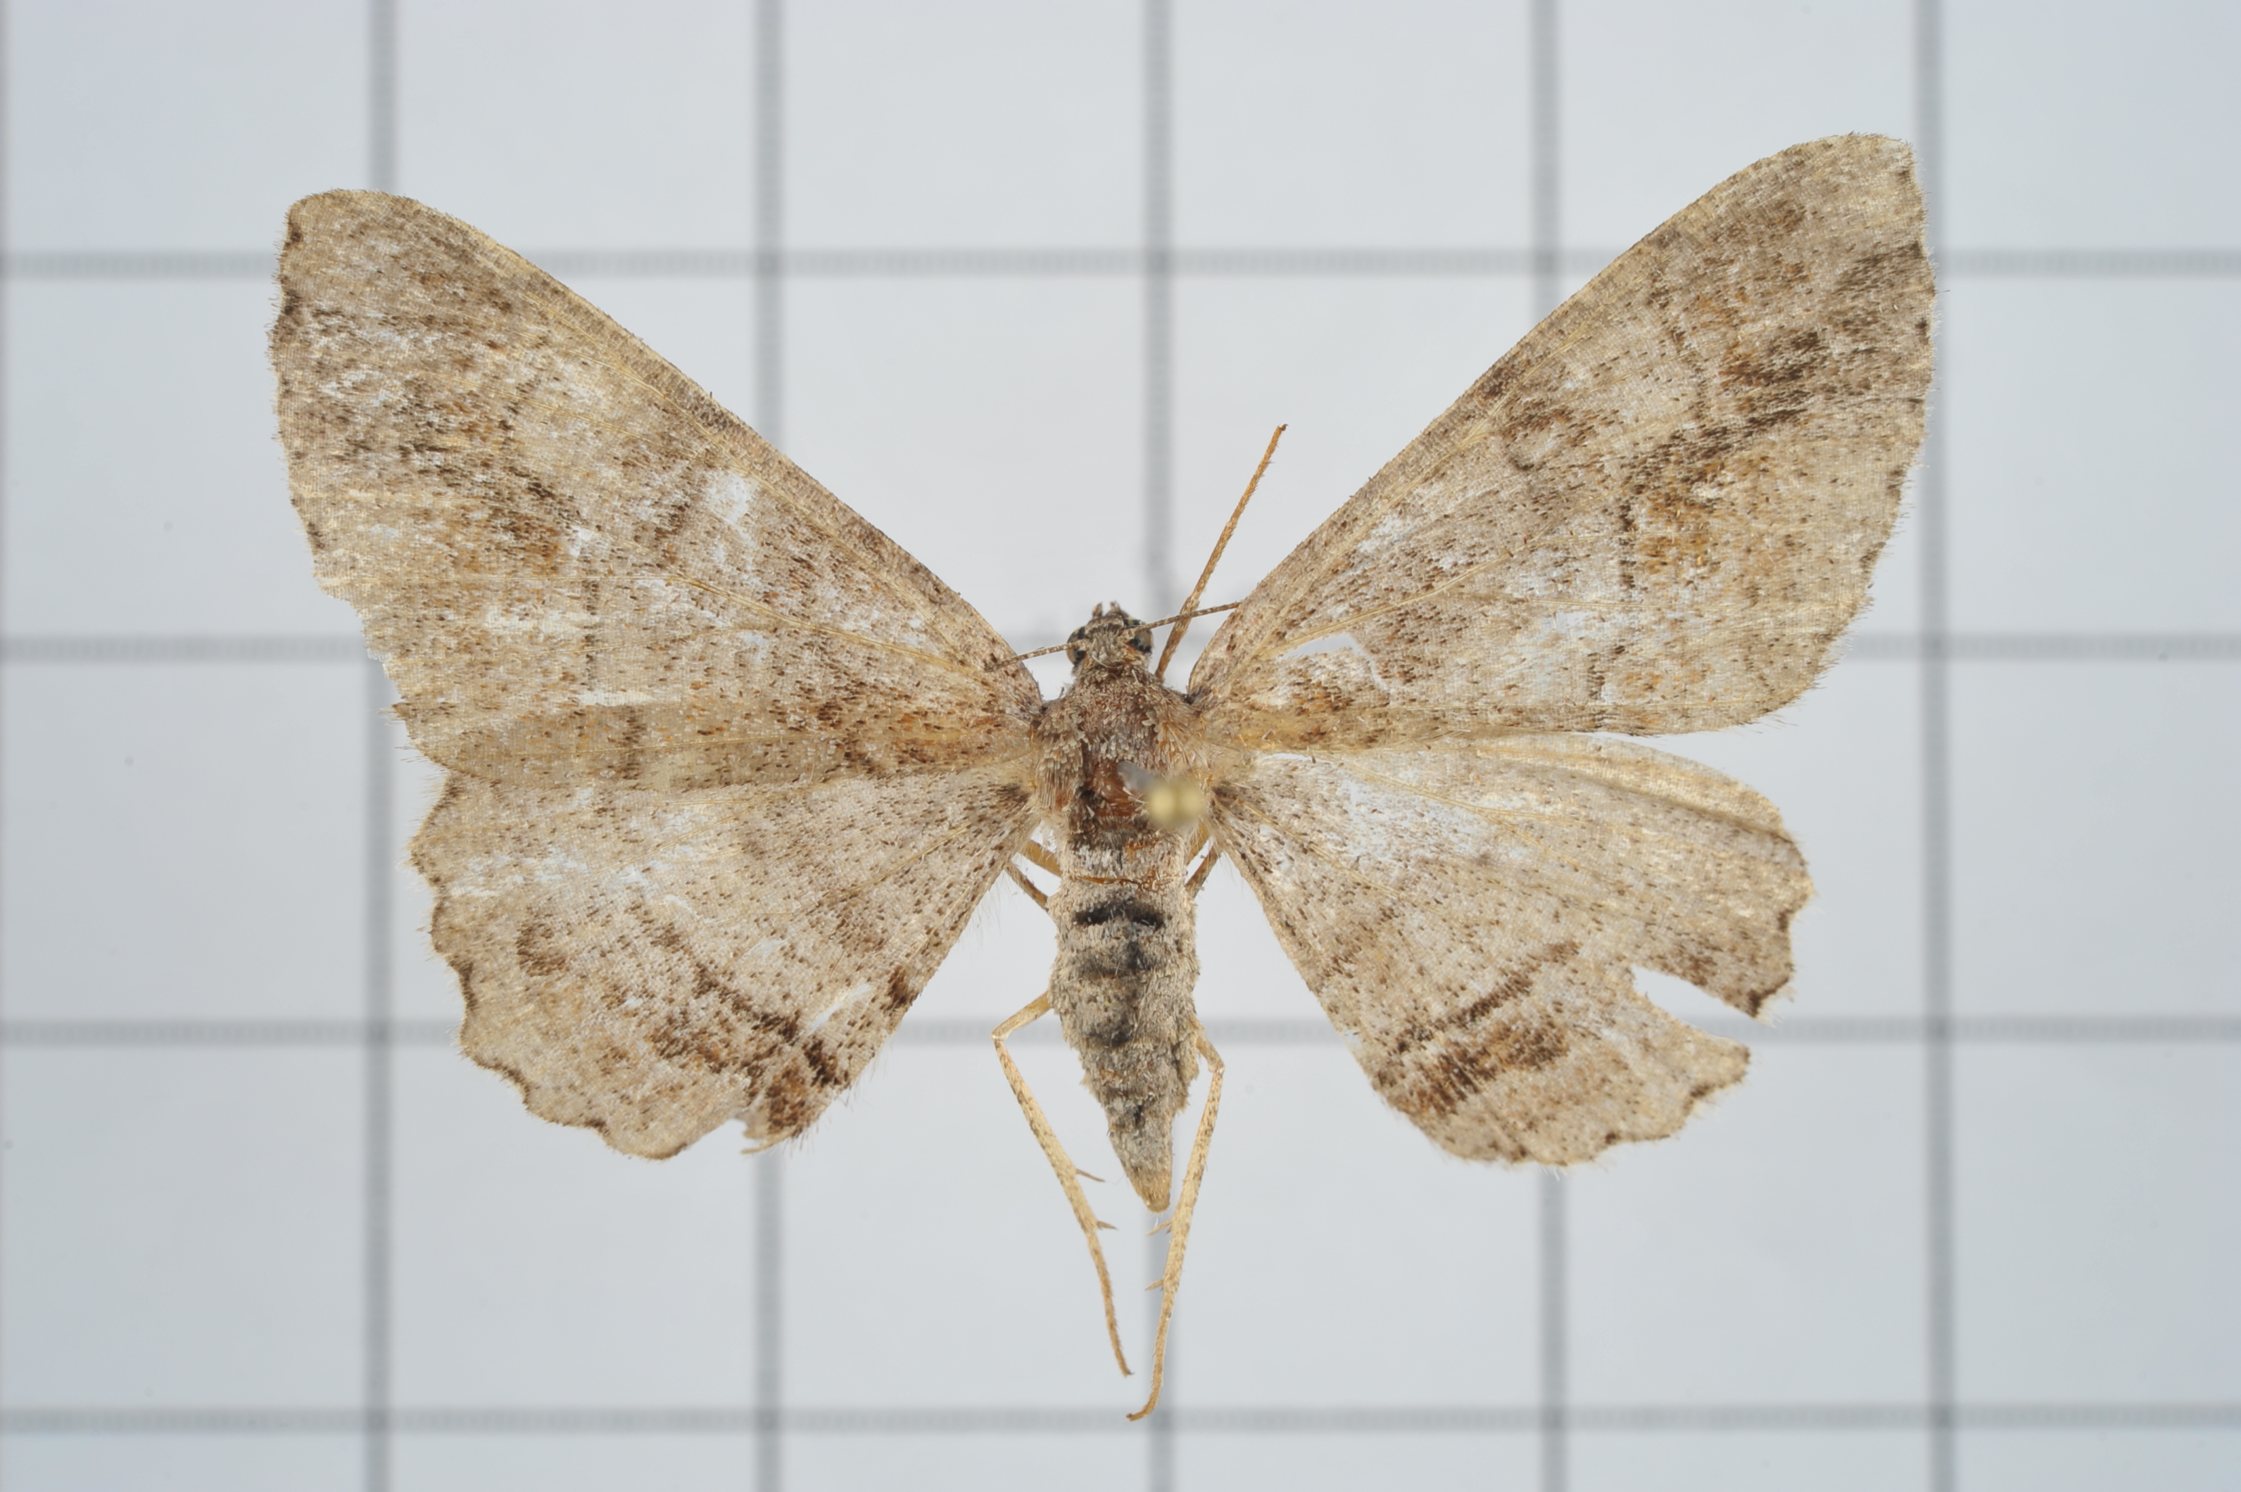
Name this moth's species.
Rikiosatoa fucataria
